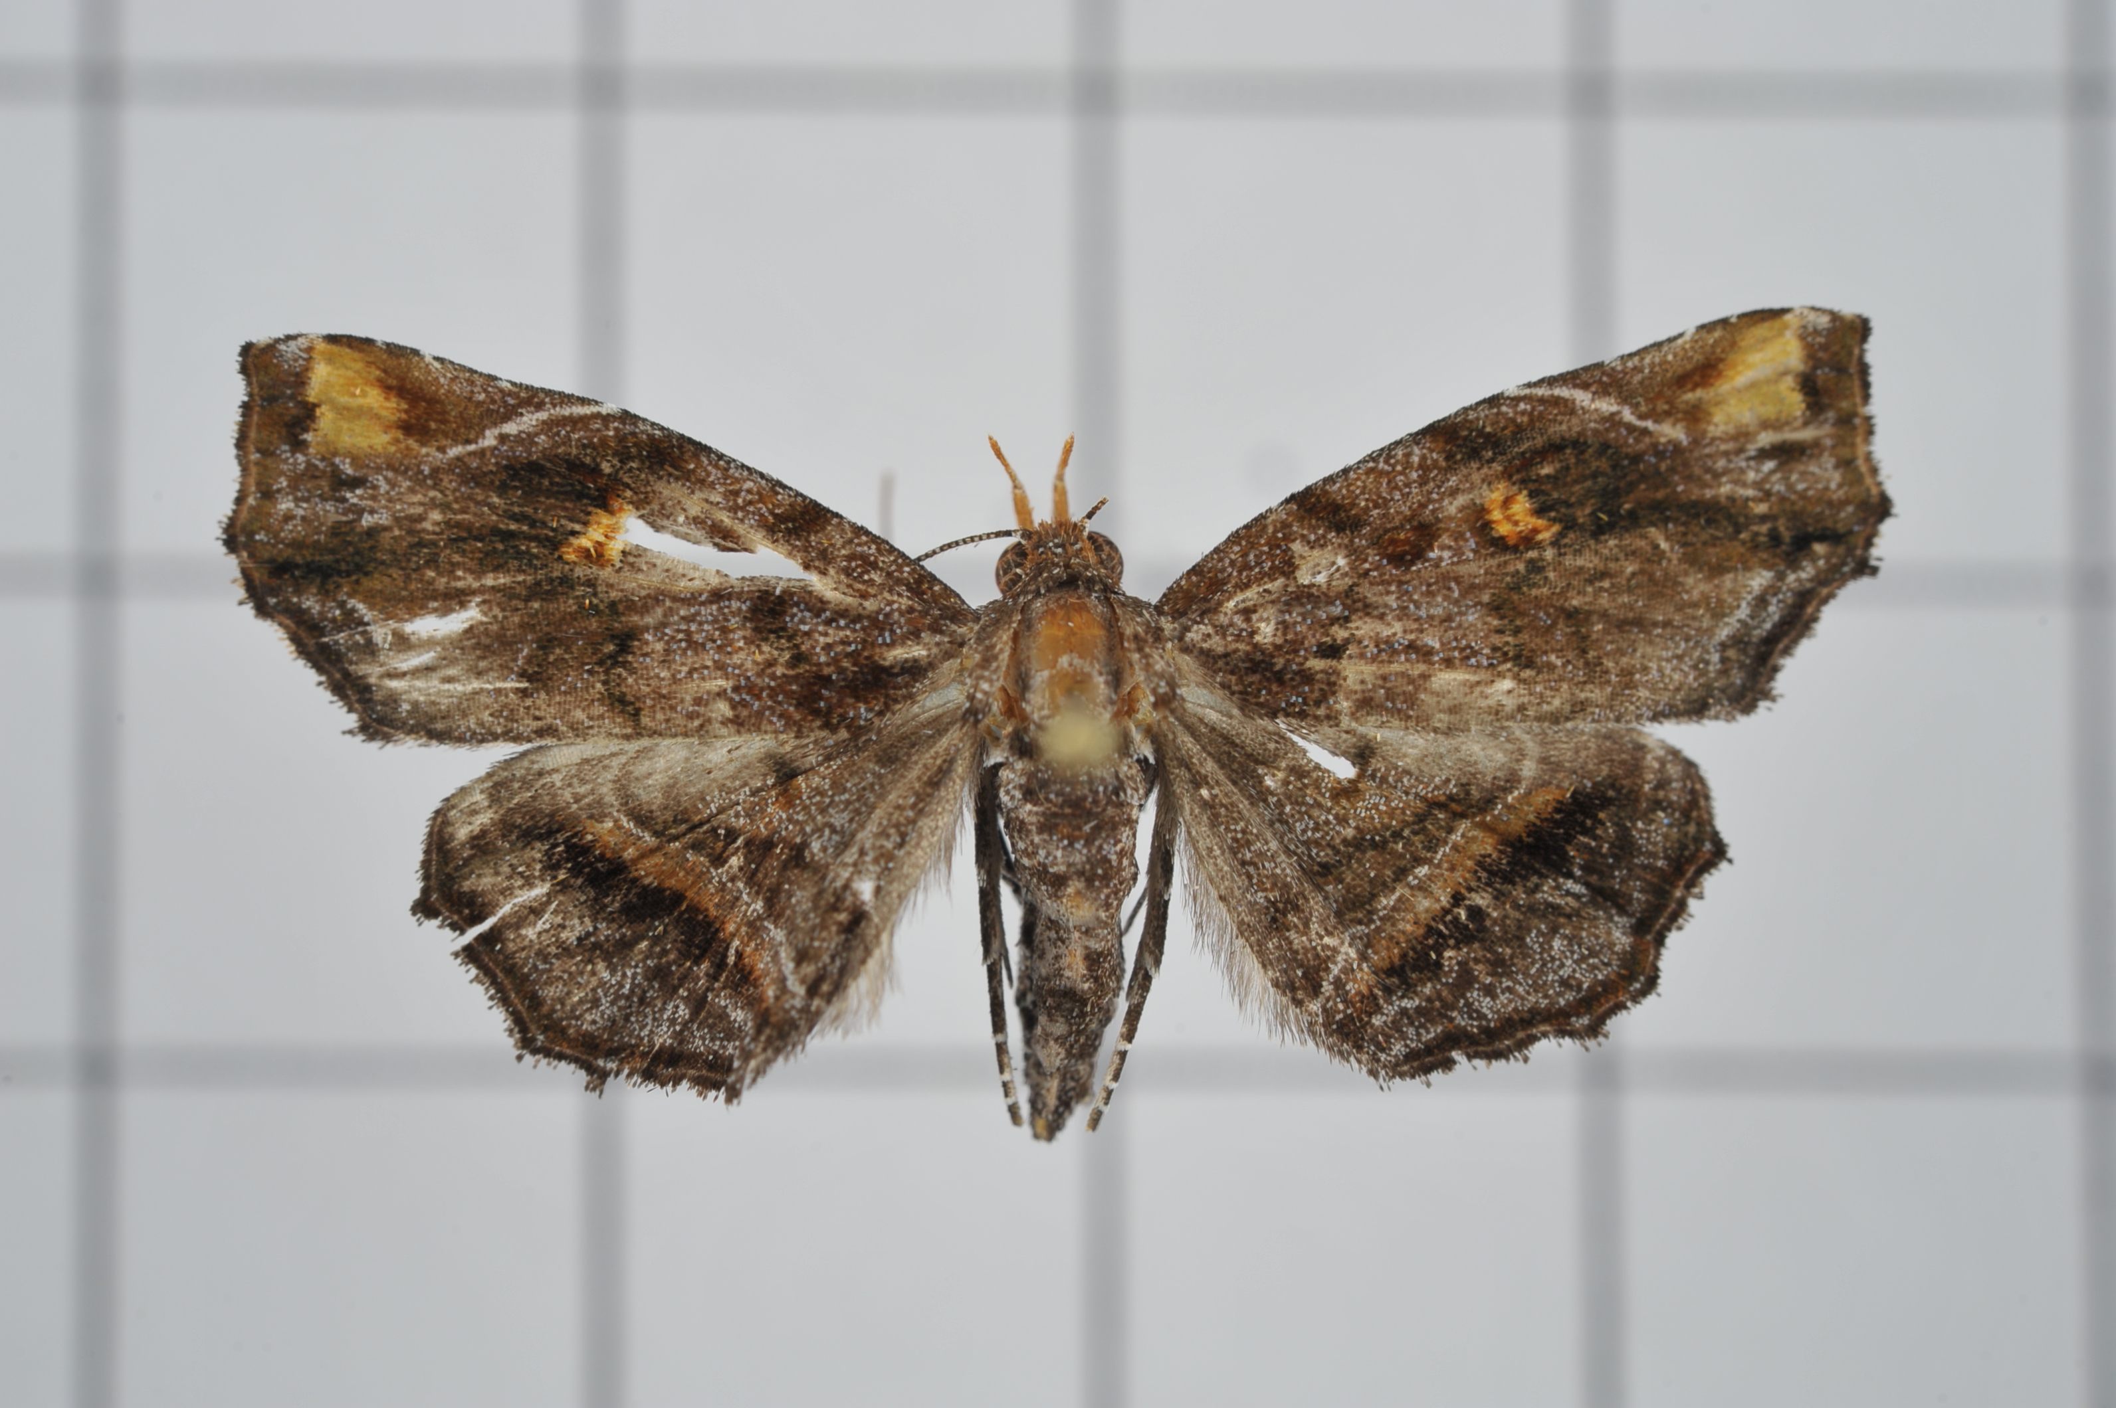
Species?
Egnasia nagadeboides
